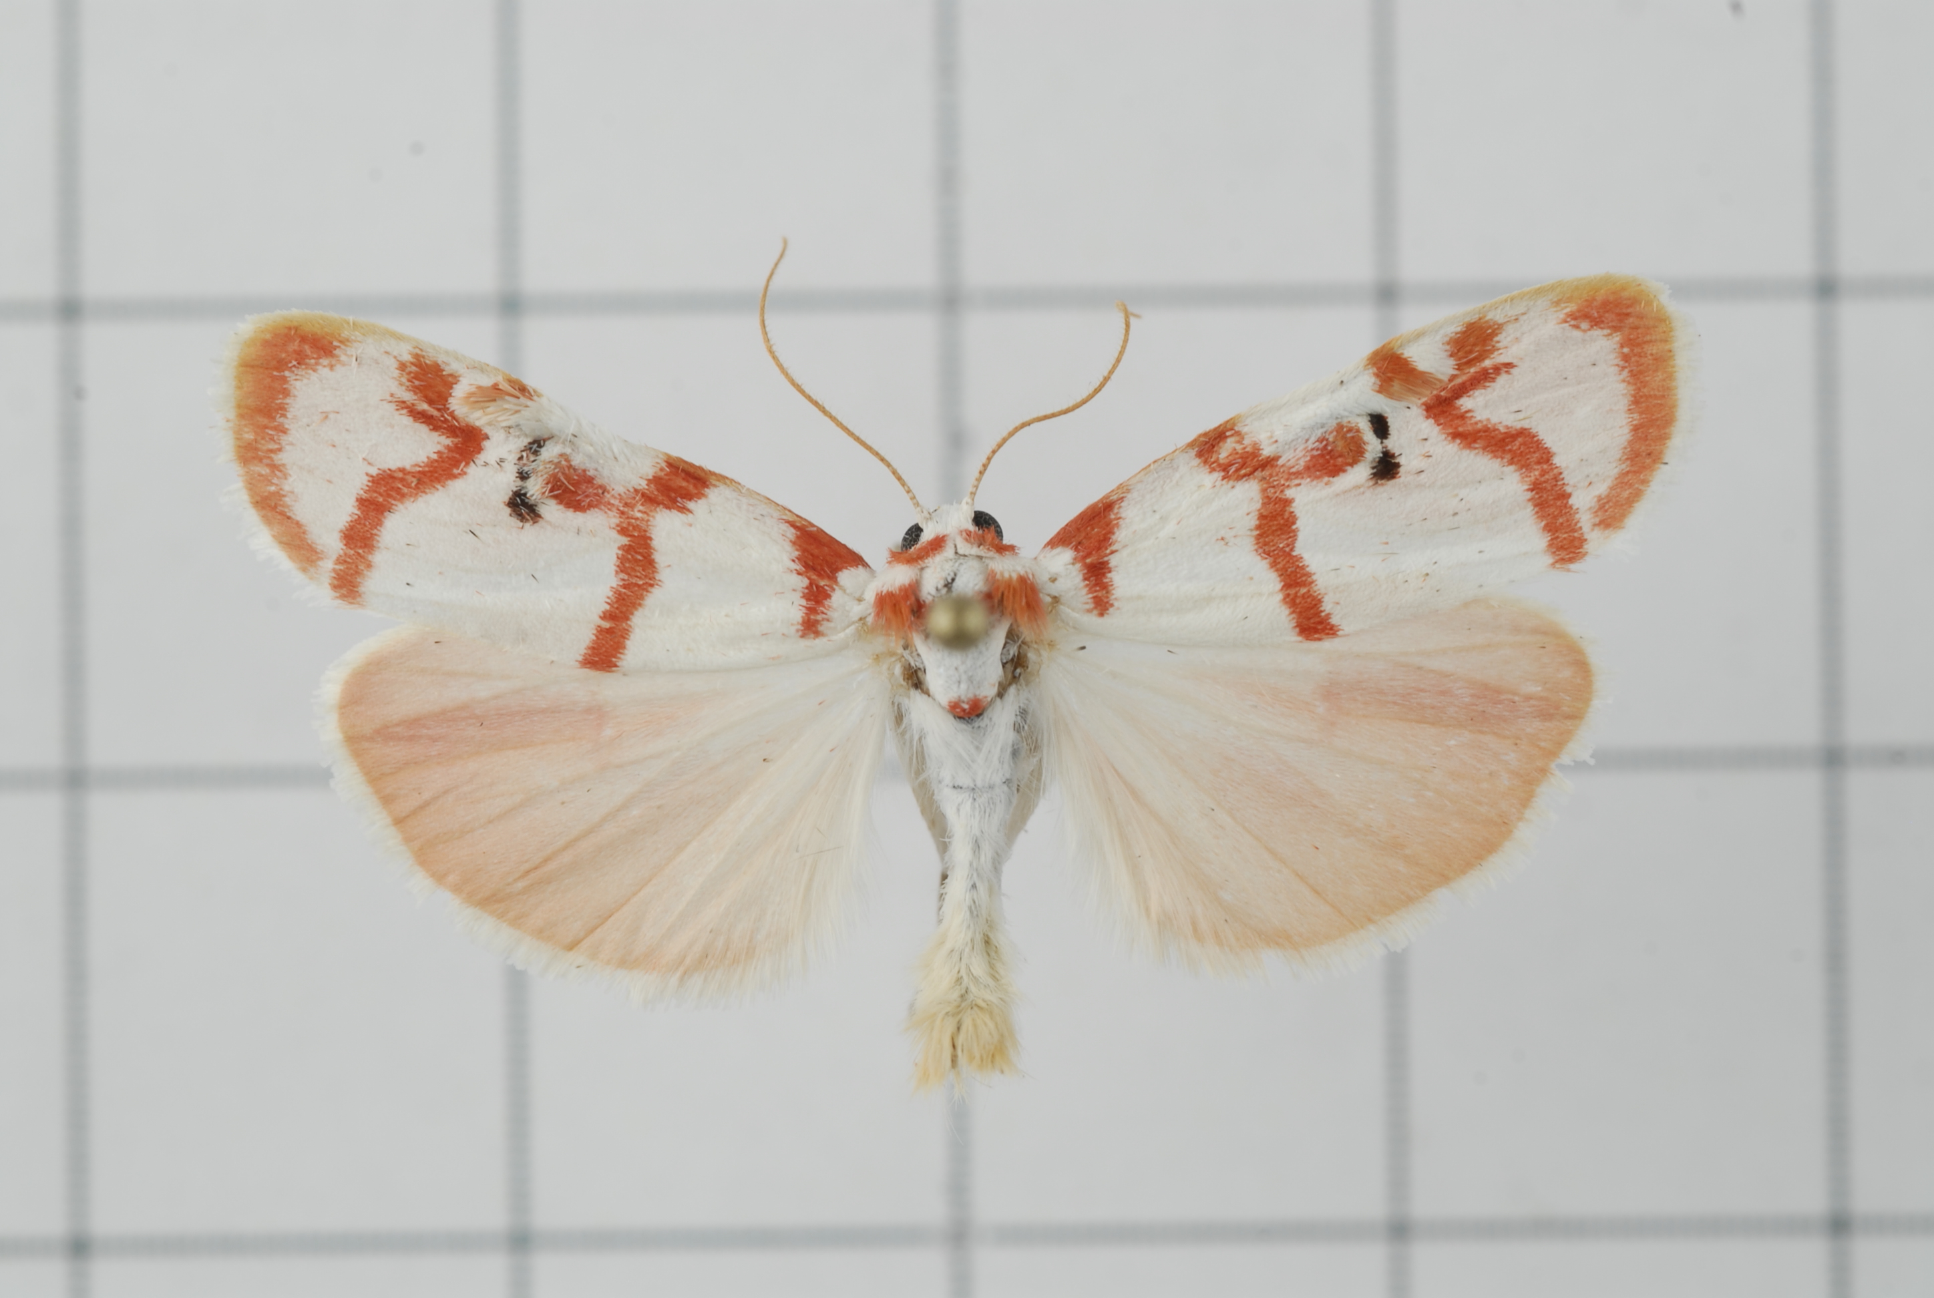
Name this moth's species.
Cyana hamata hamata
